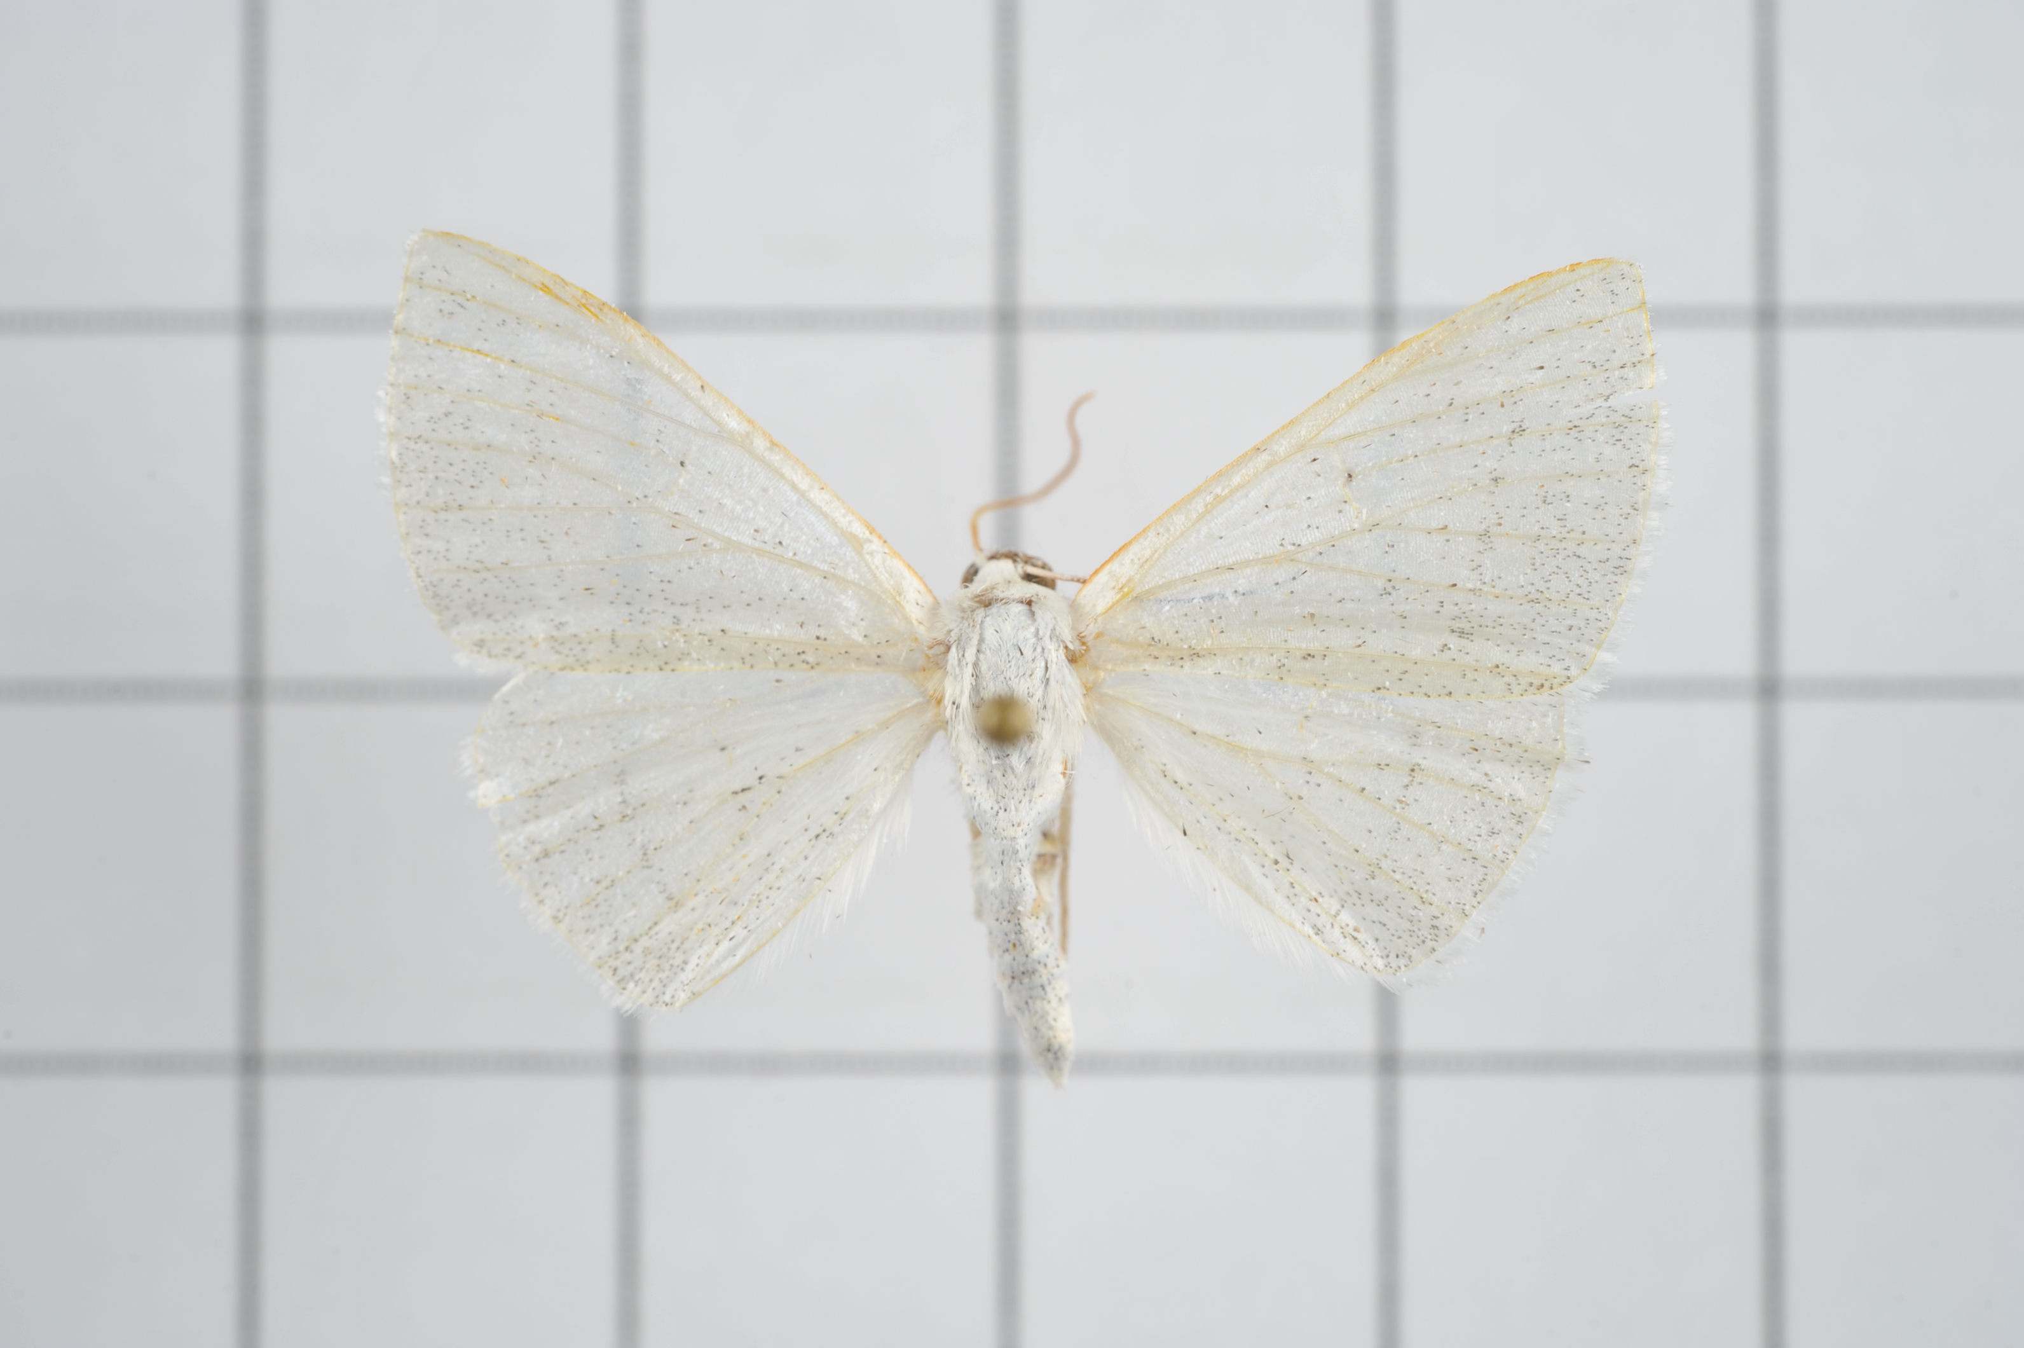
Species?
Lomographa claripennis
